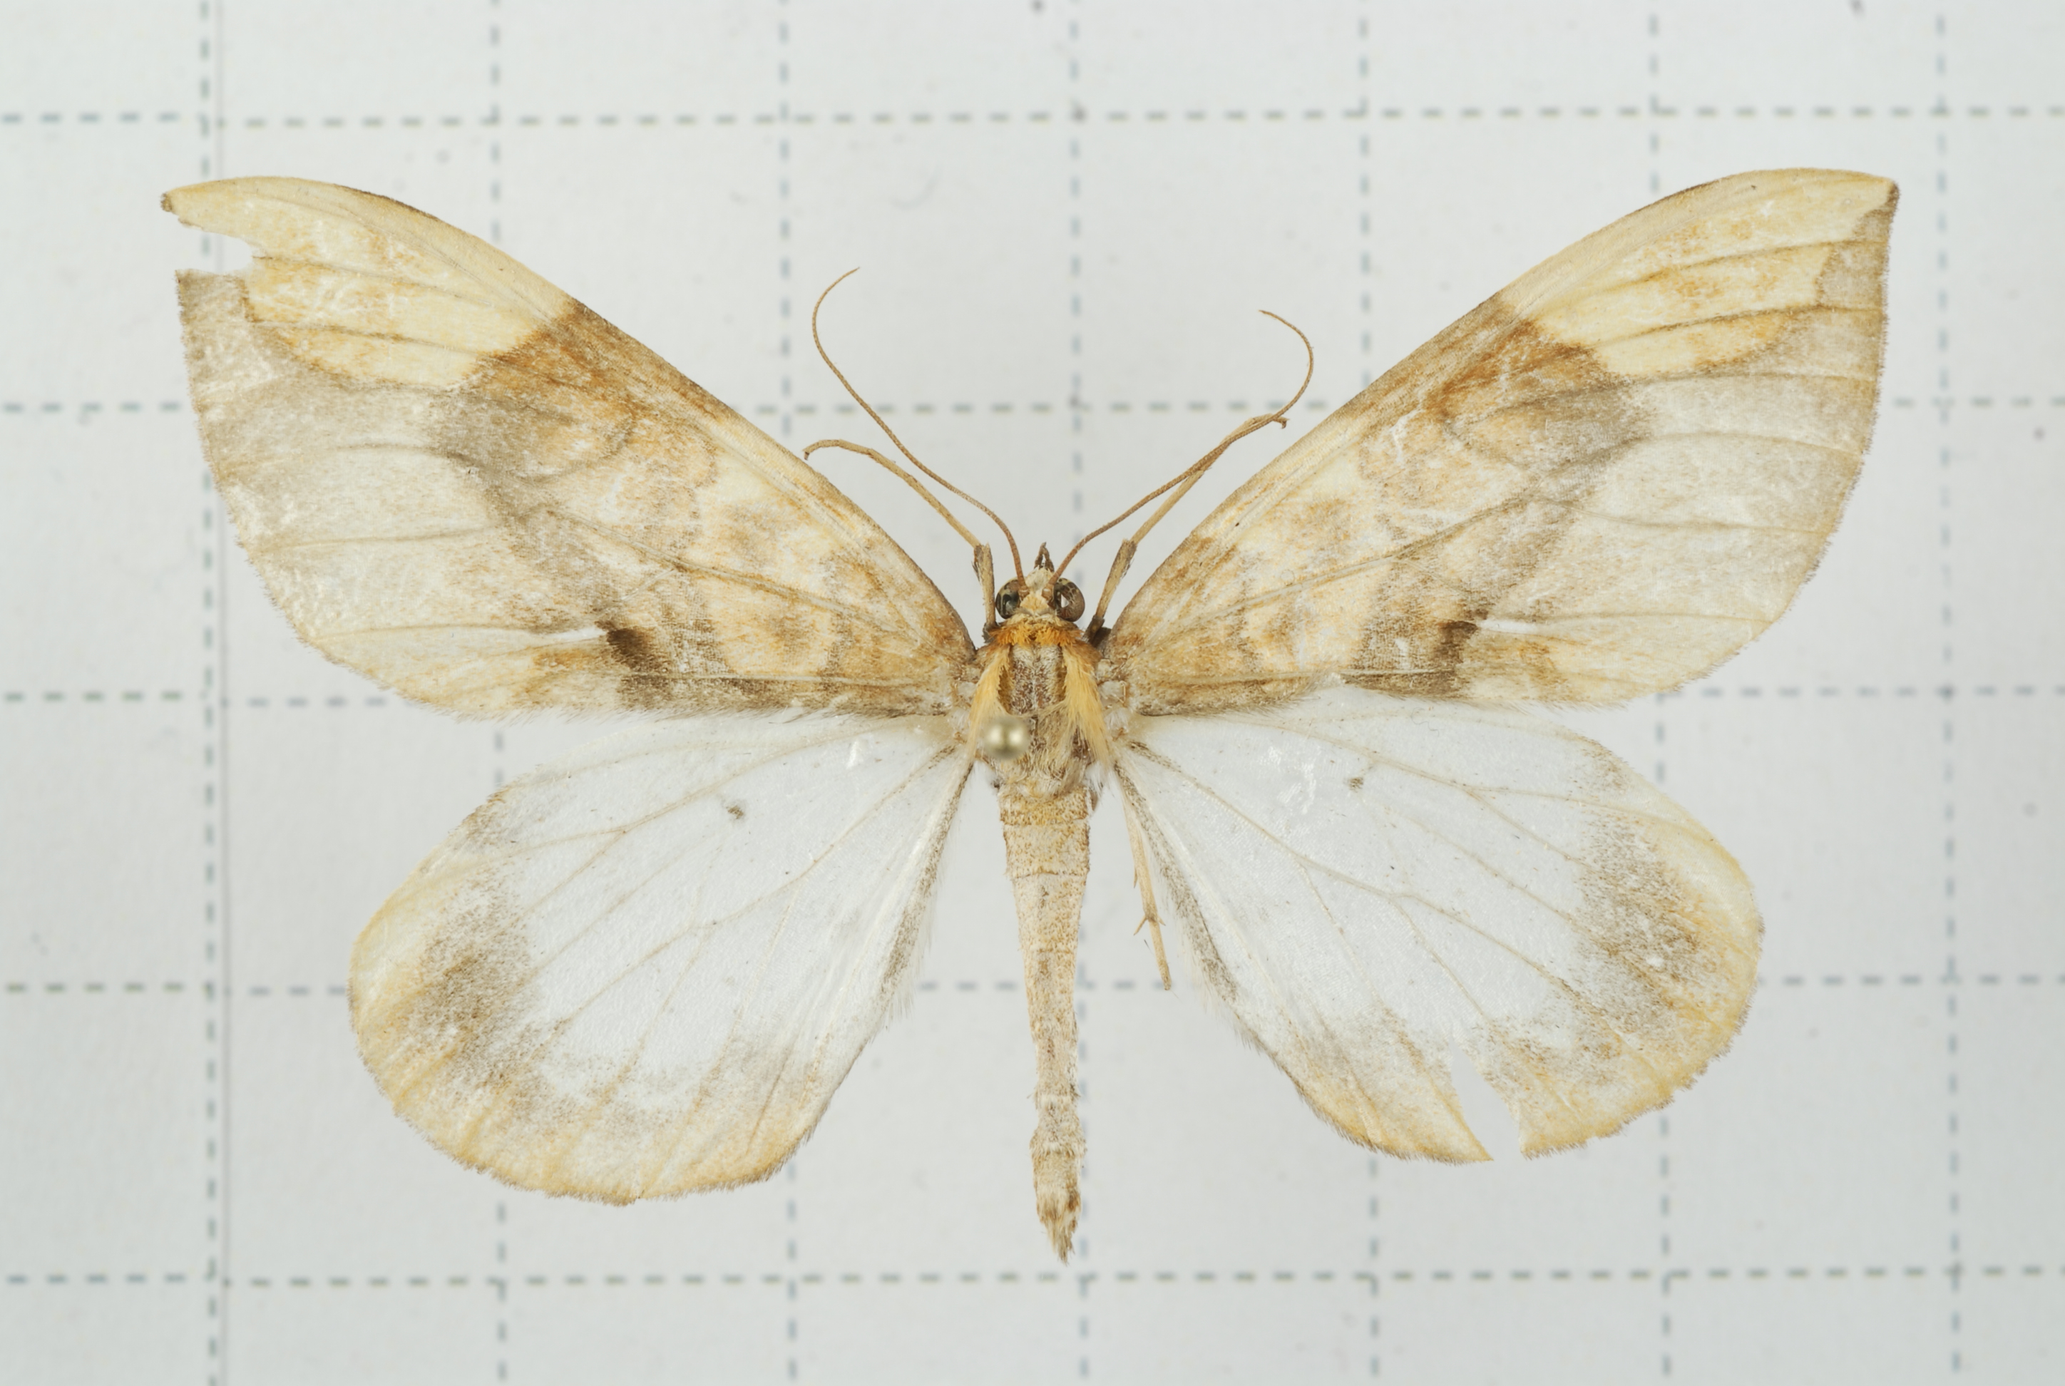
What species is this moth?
Gandaritis postalba
